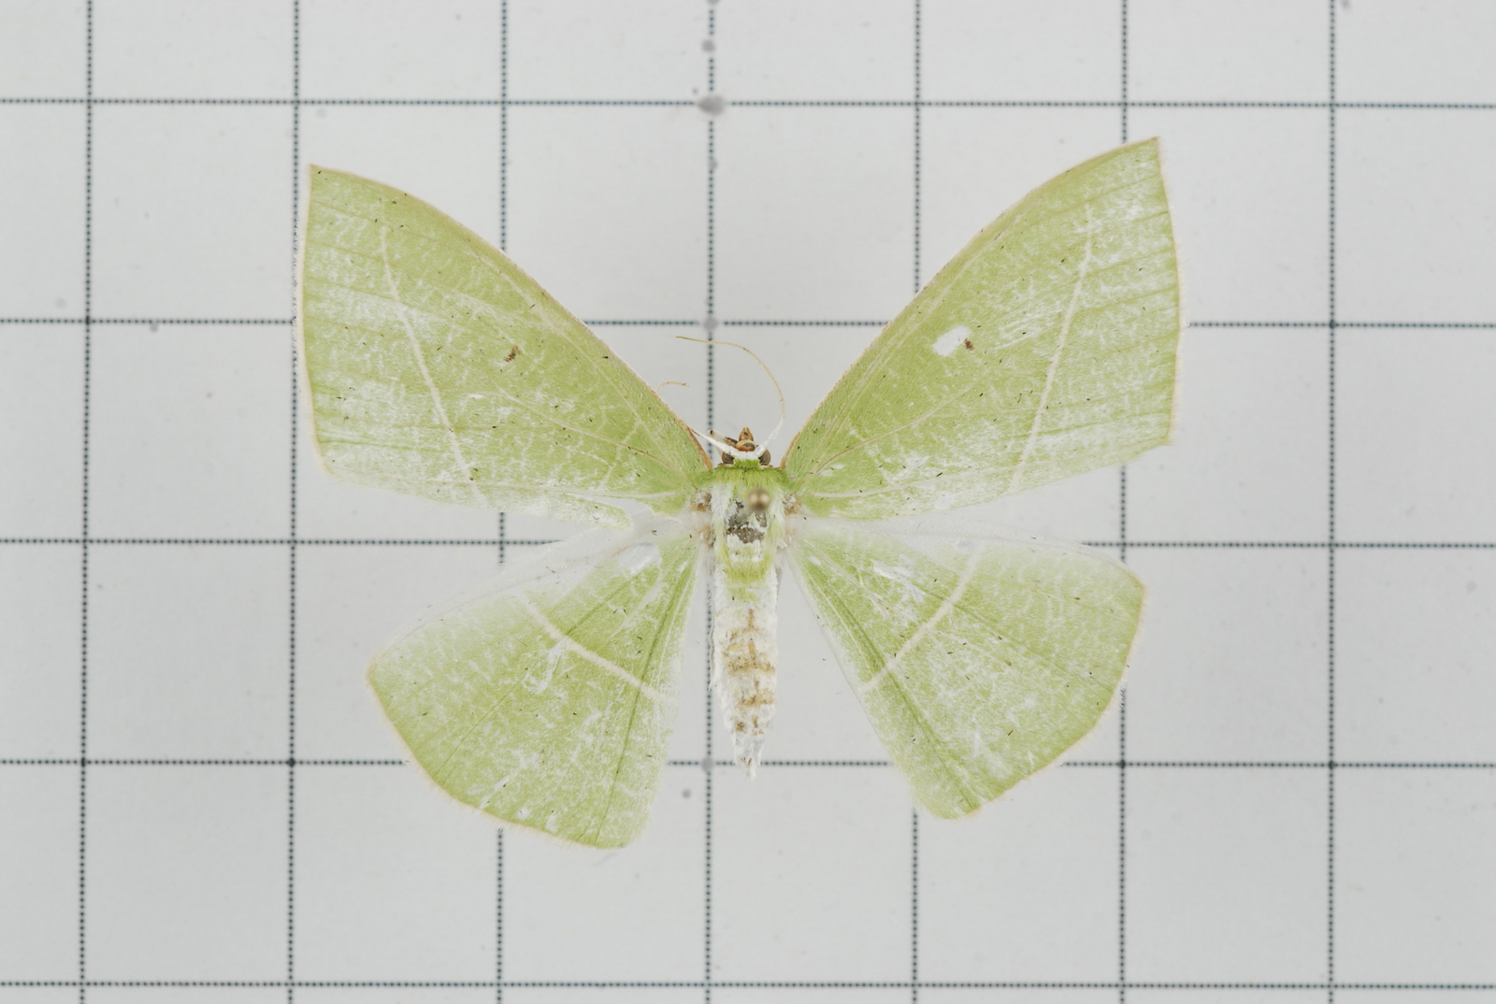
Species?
Tanaoctenia haliaria
